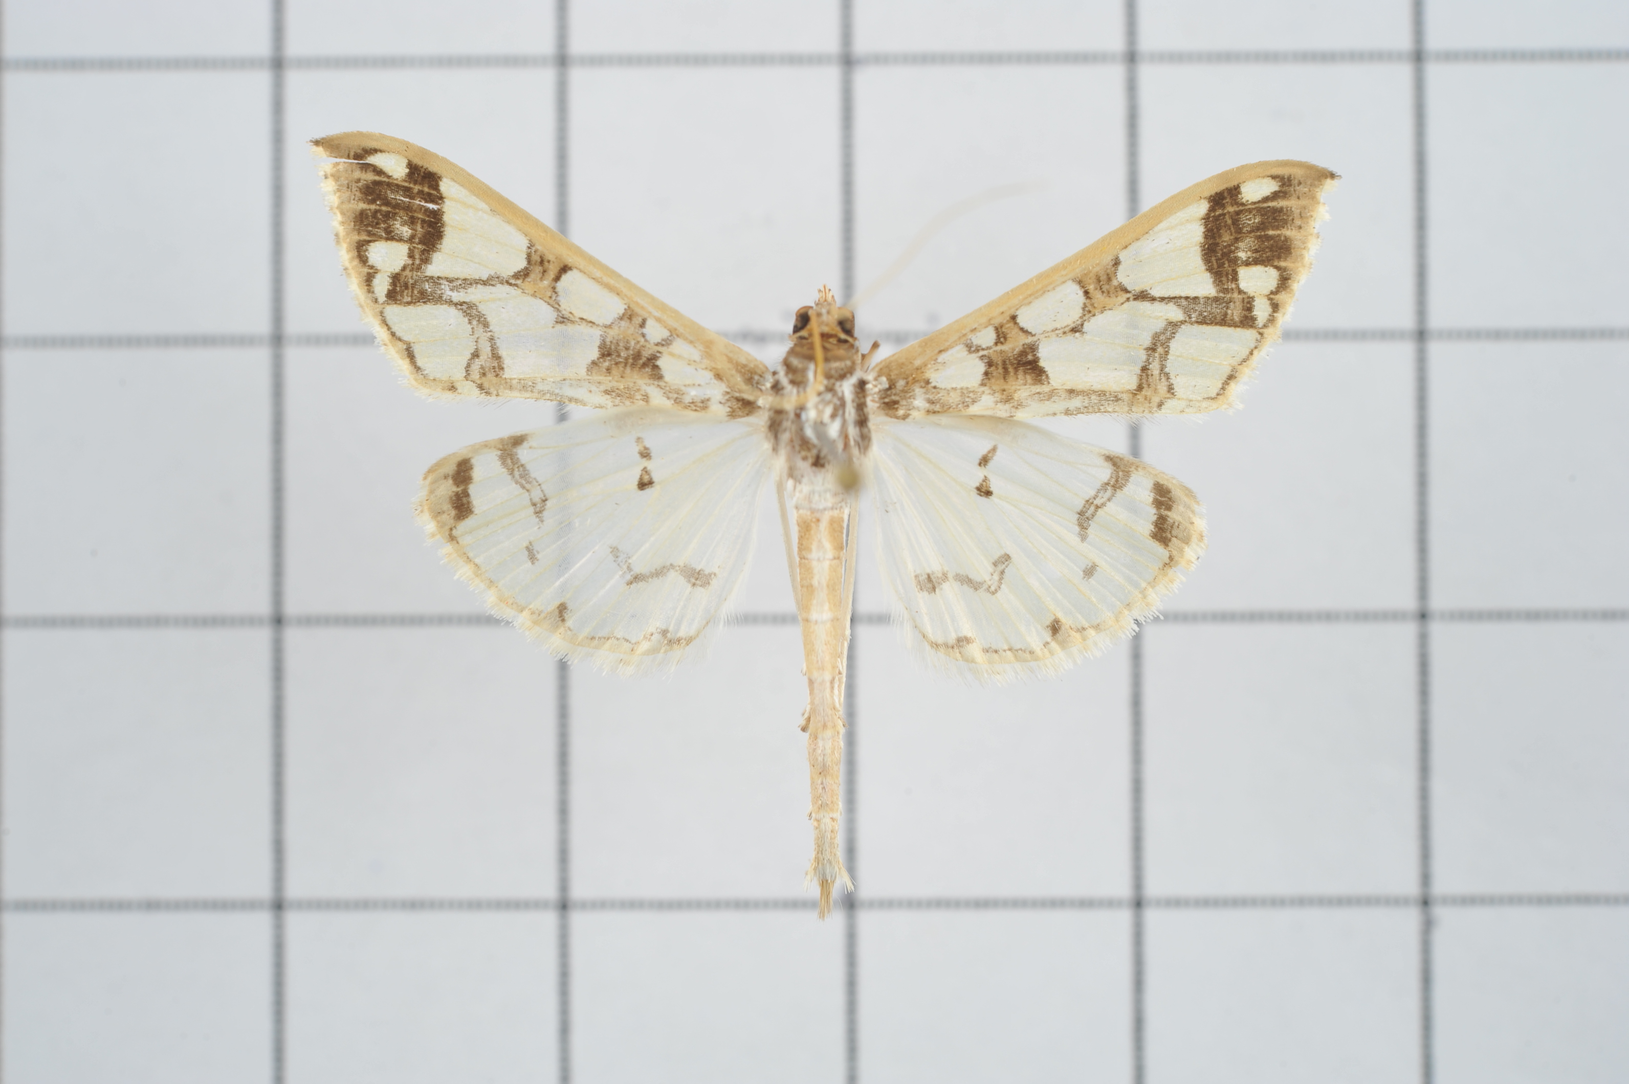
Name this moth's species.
Polythlipta divaricata
